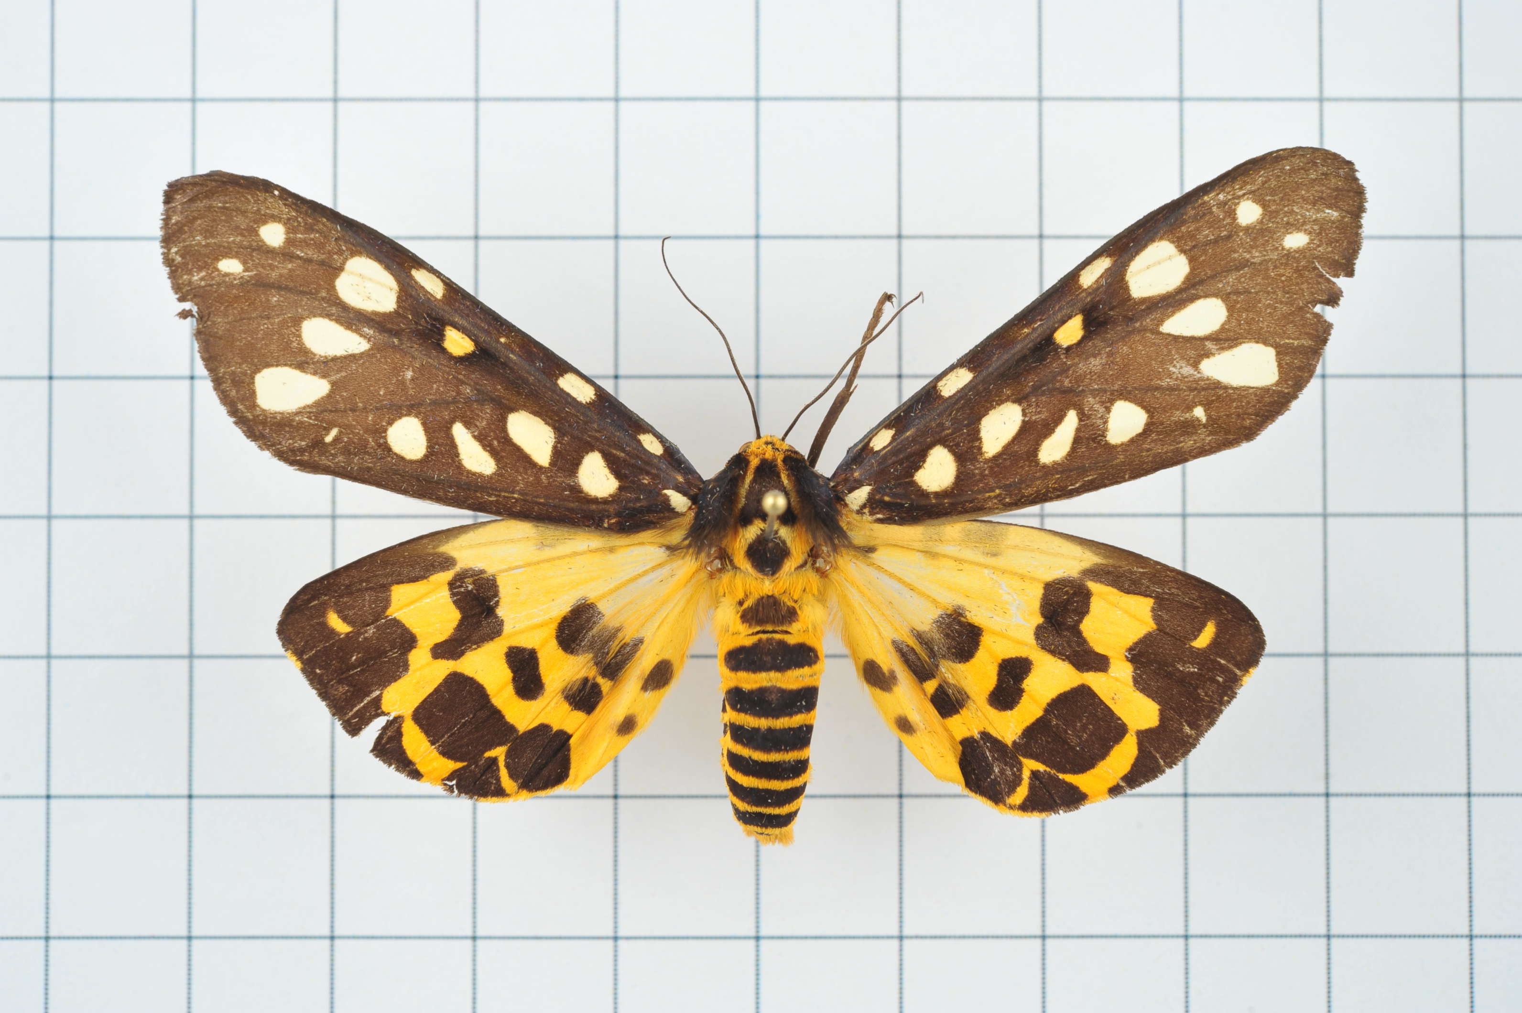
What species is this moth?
Aglaomorpha histrio formosana
